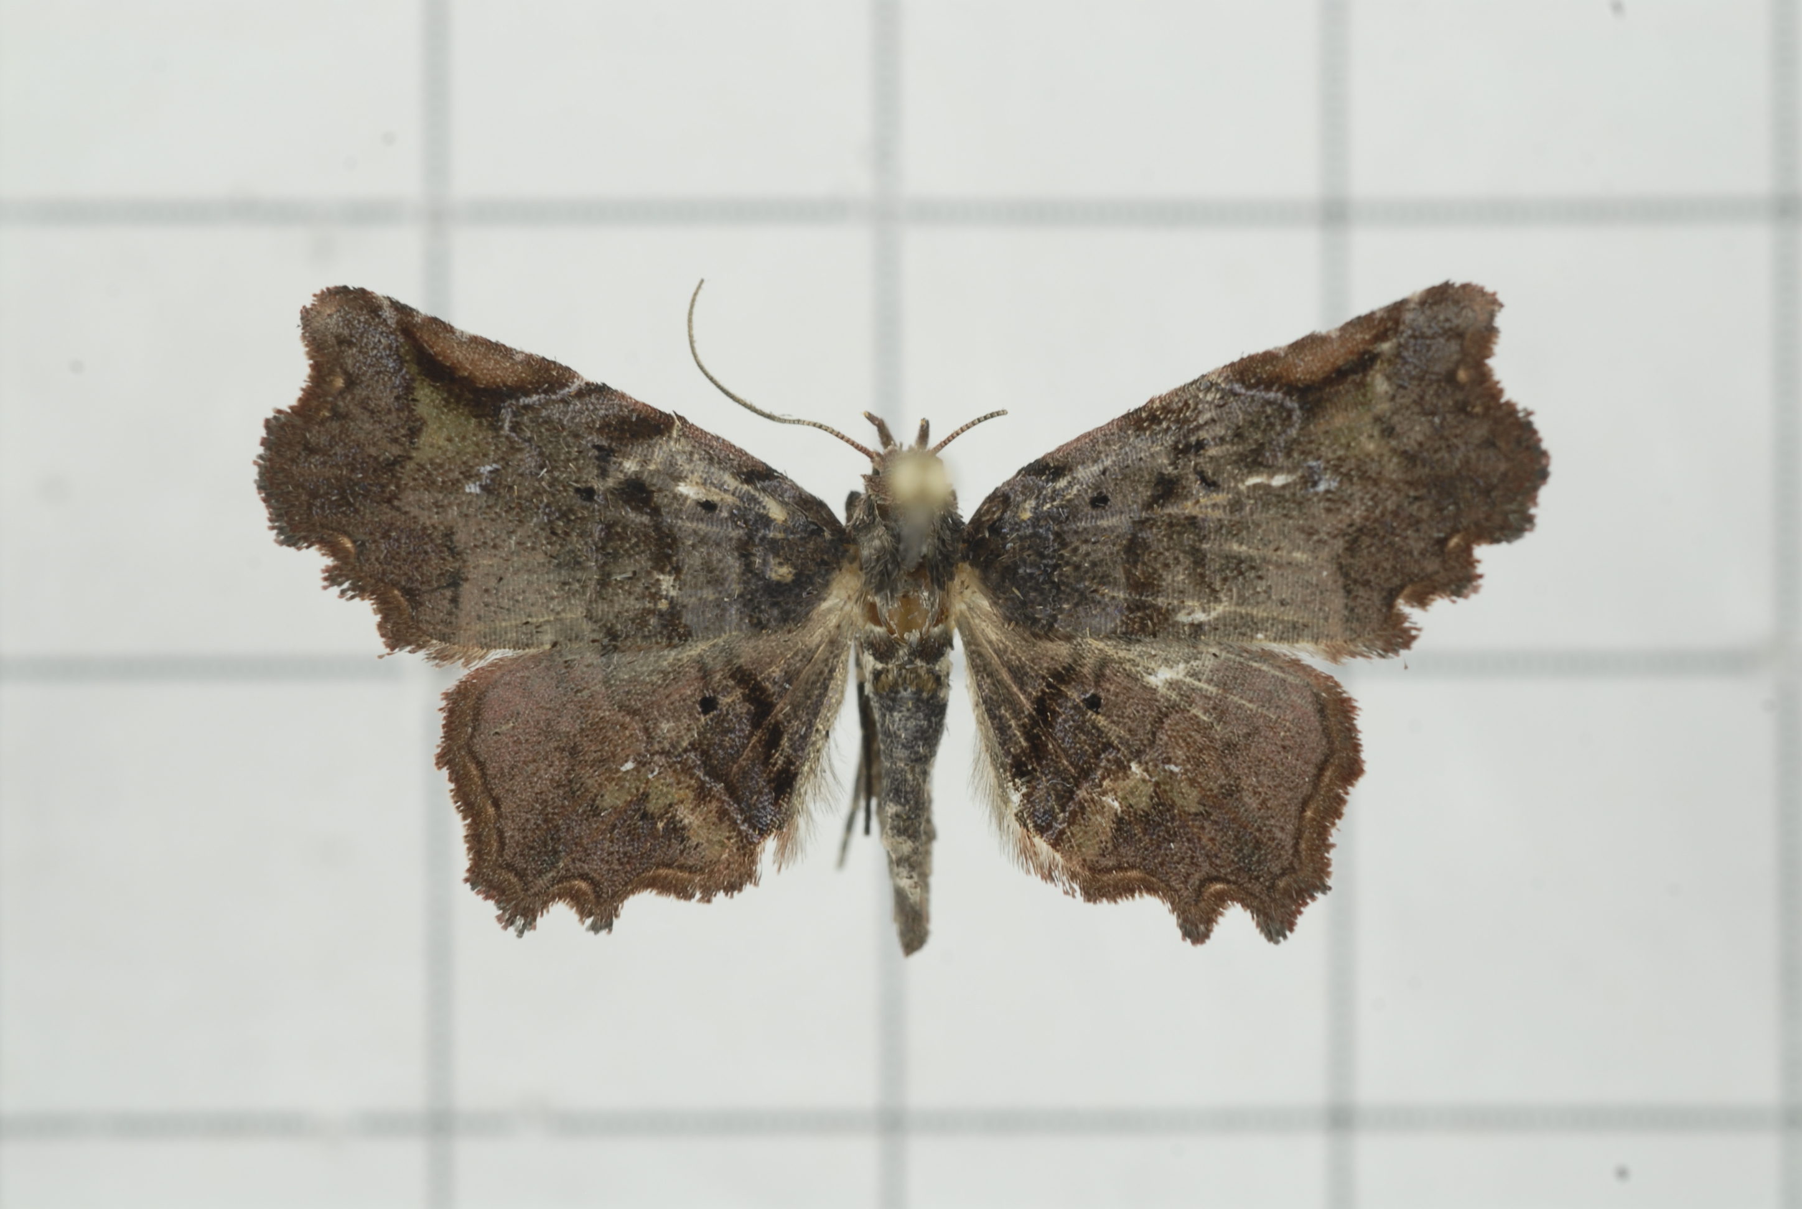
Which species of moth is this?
Aroana baliensis
